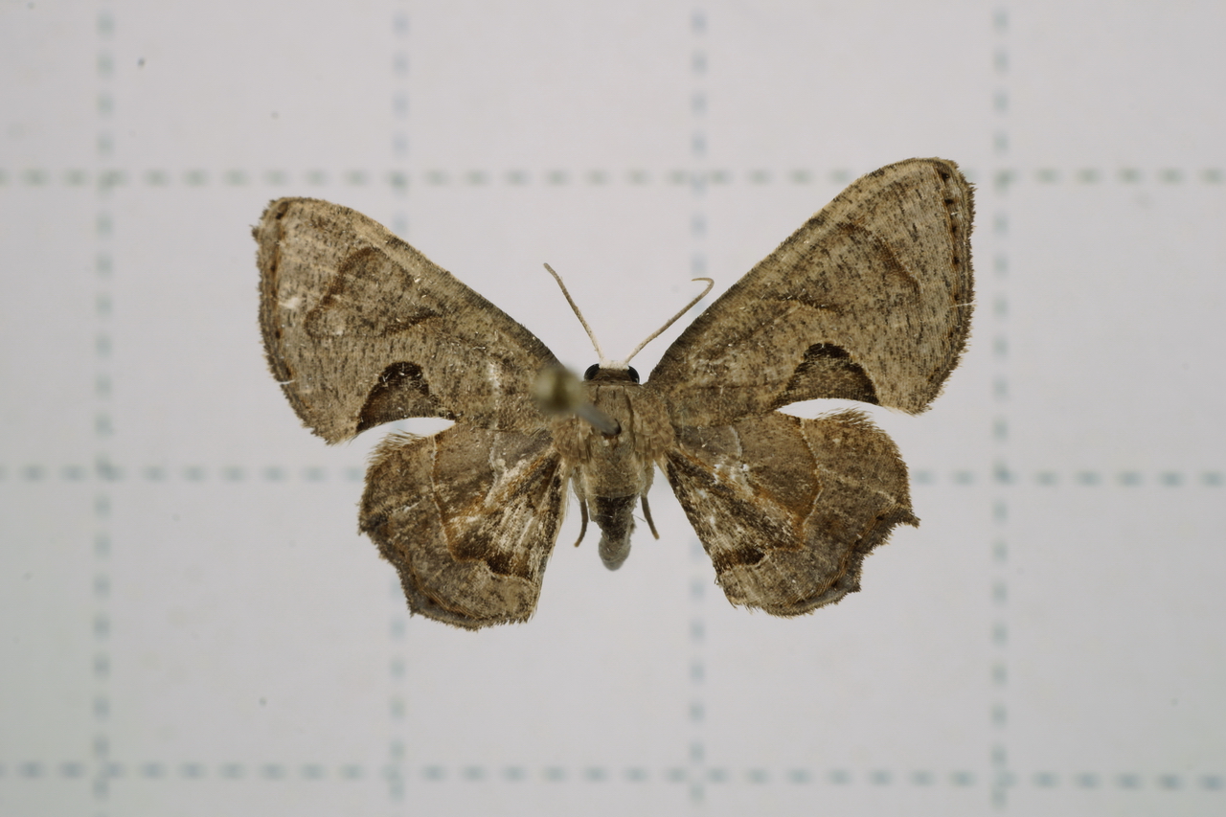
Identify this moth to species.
Phazaca alikangensis
